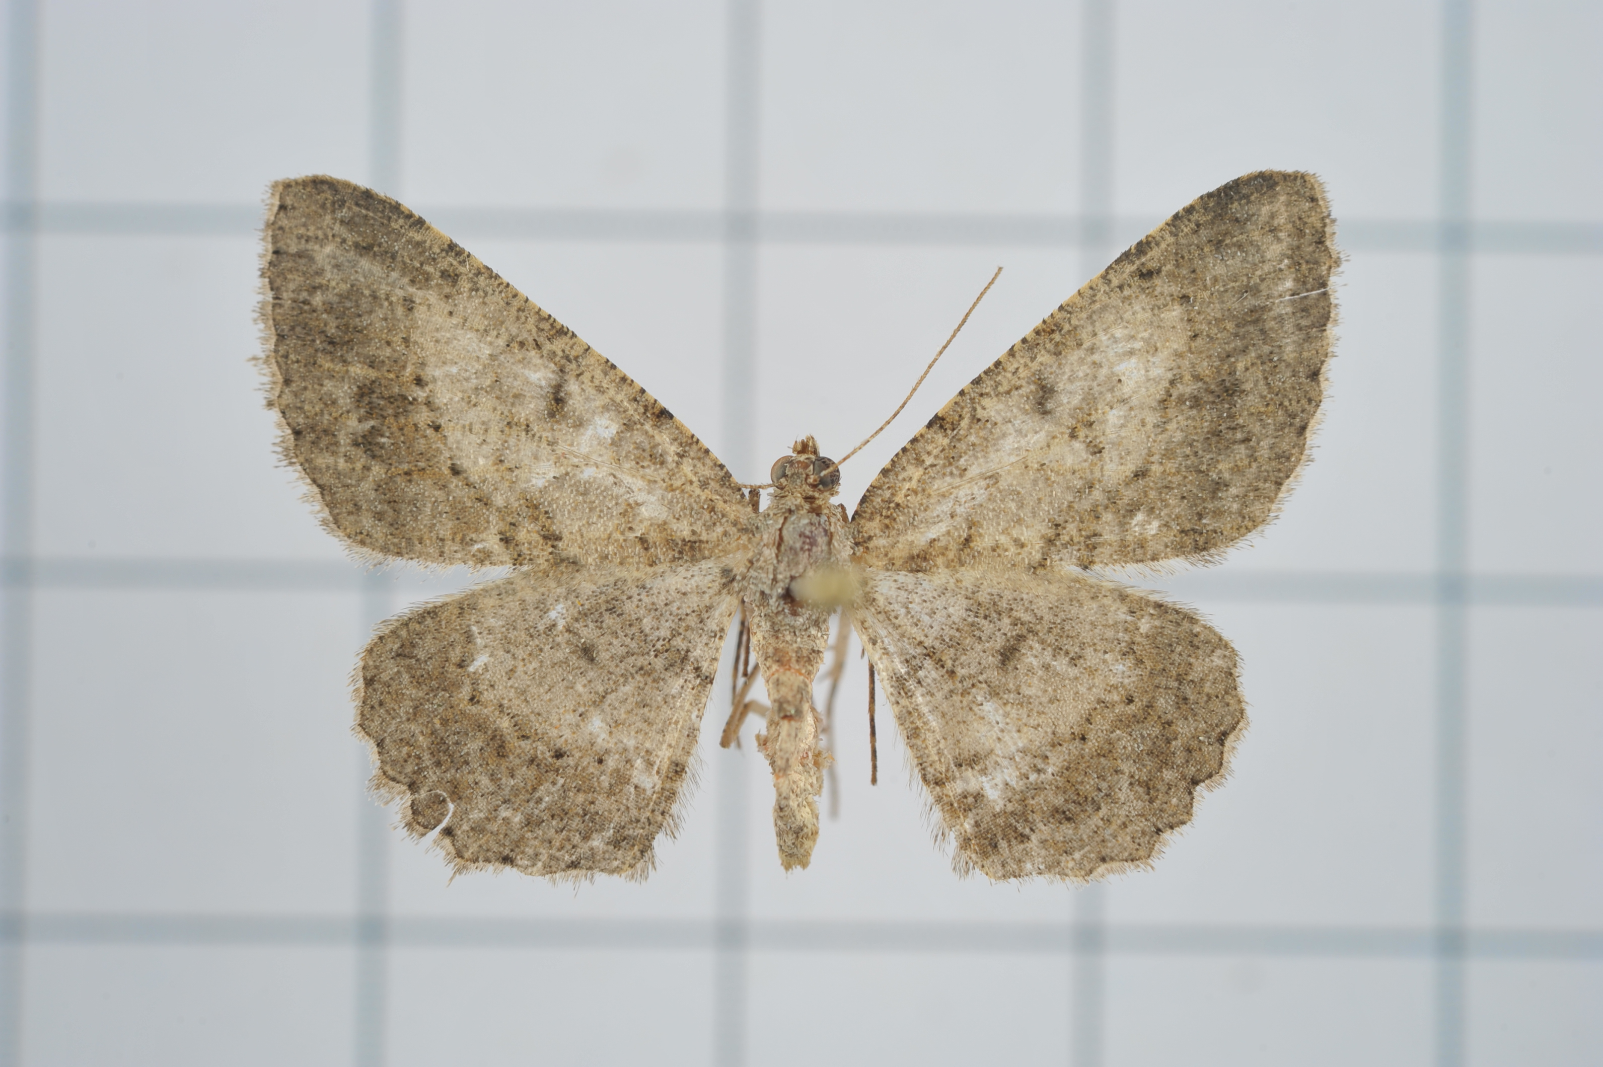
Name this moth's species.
Psilalcis breta rantaizana
